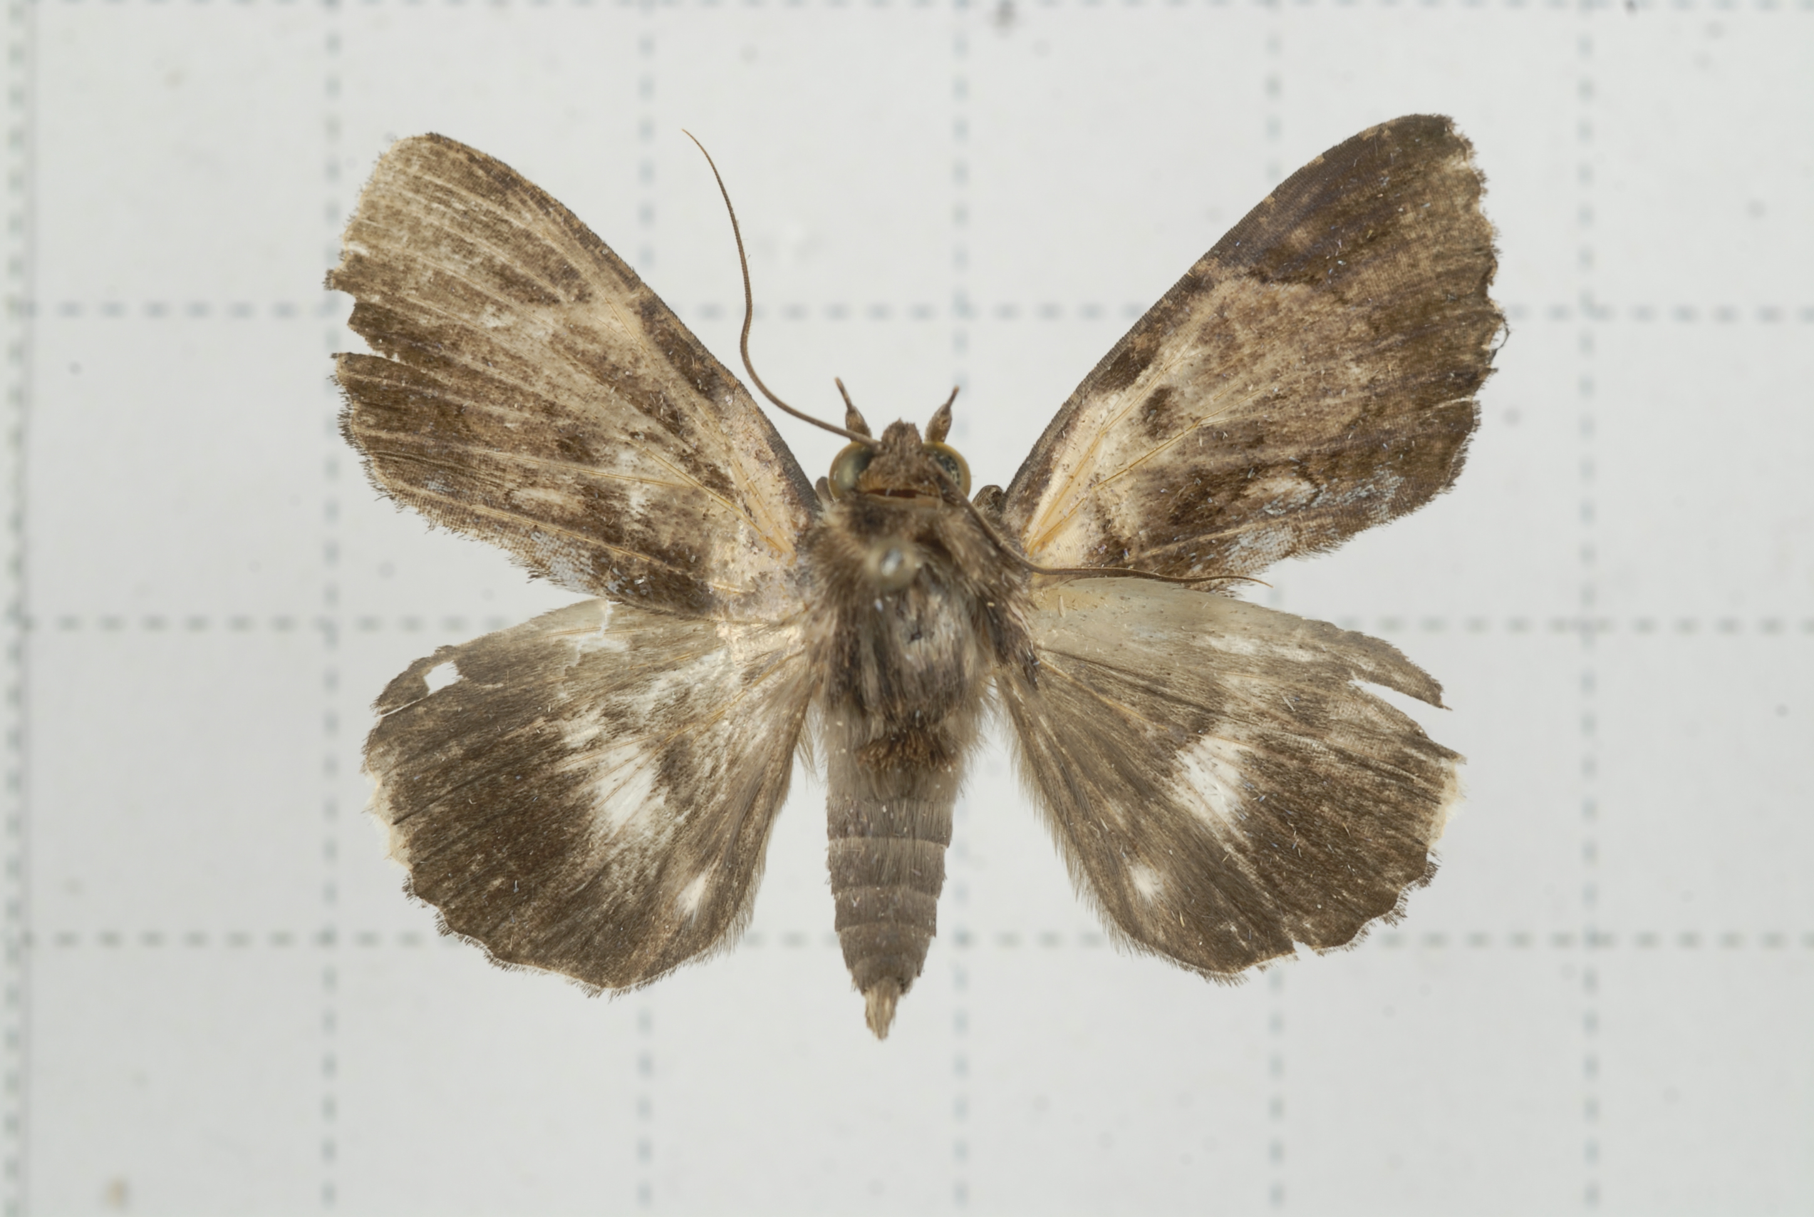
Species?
Ercheia cyllaria
